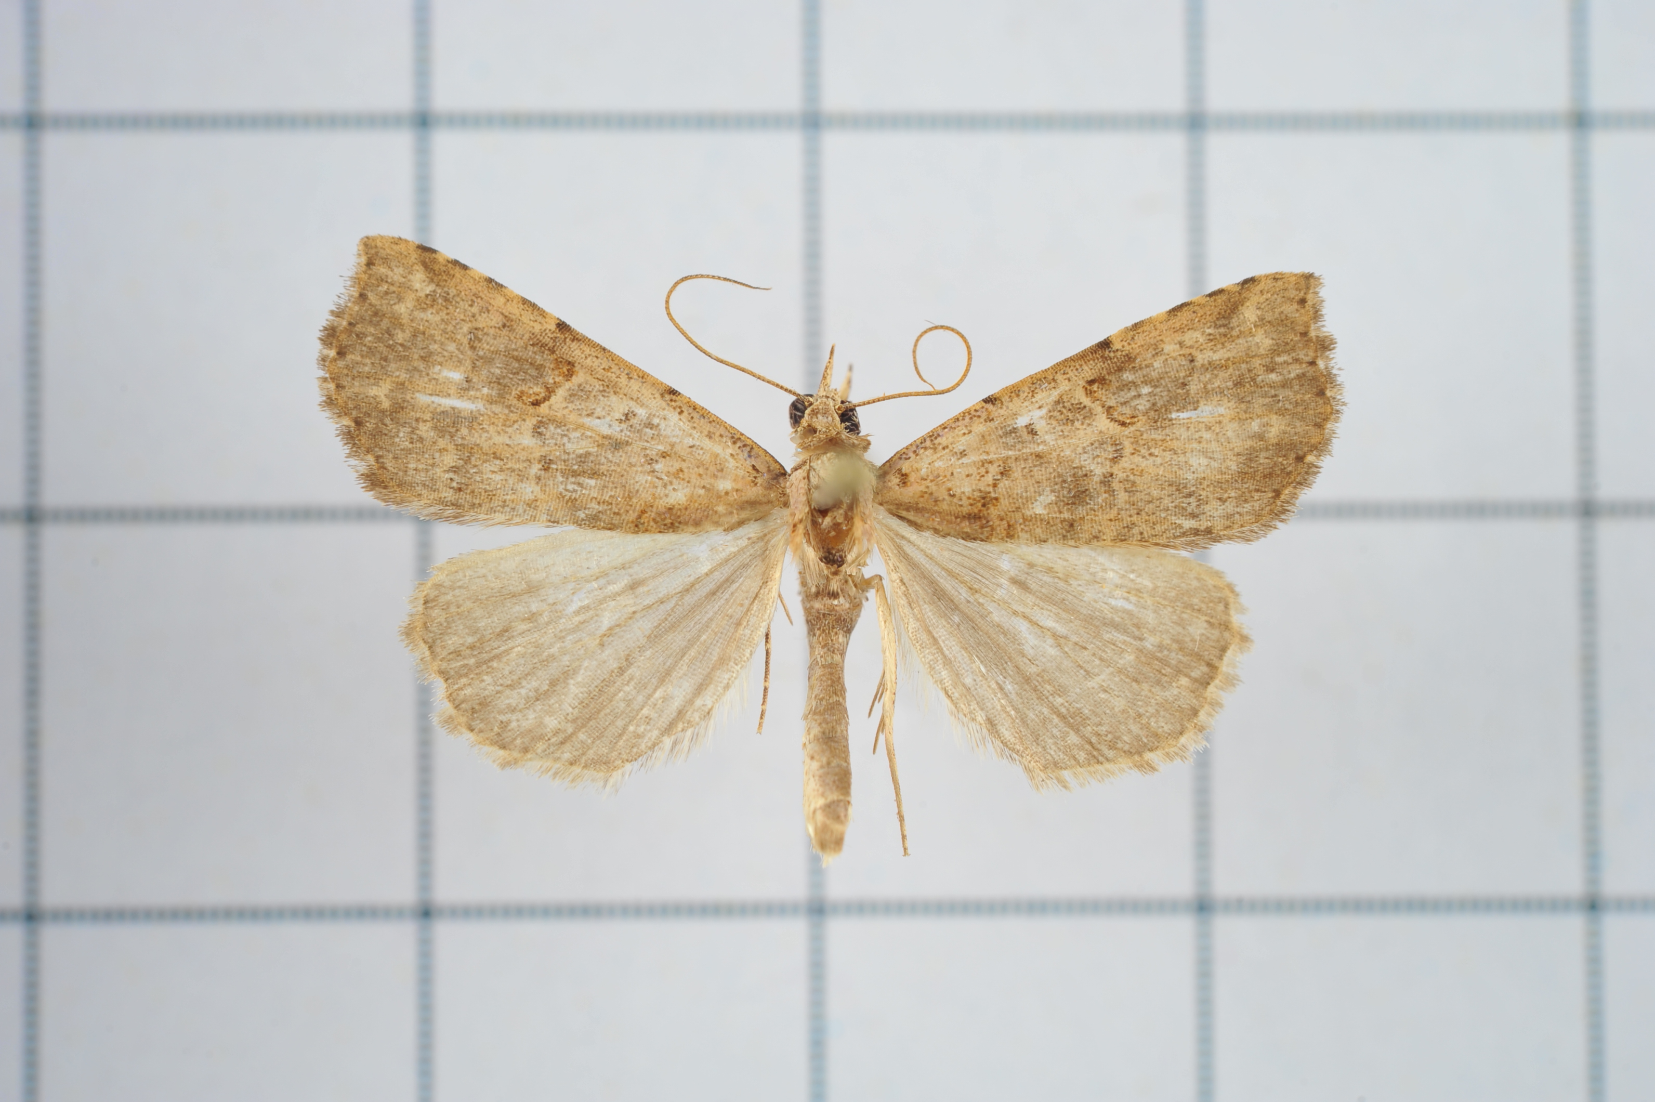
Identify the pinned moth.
Pseudogyrtona marmorea
